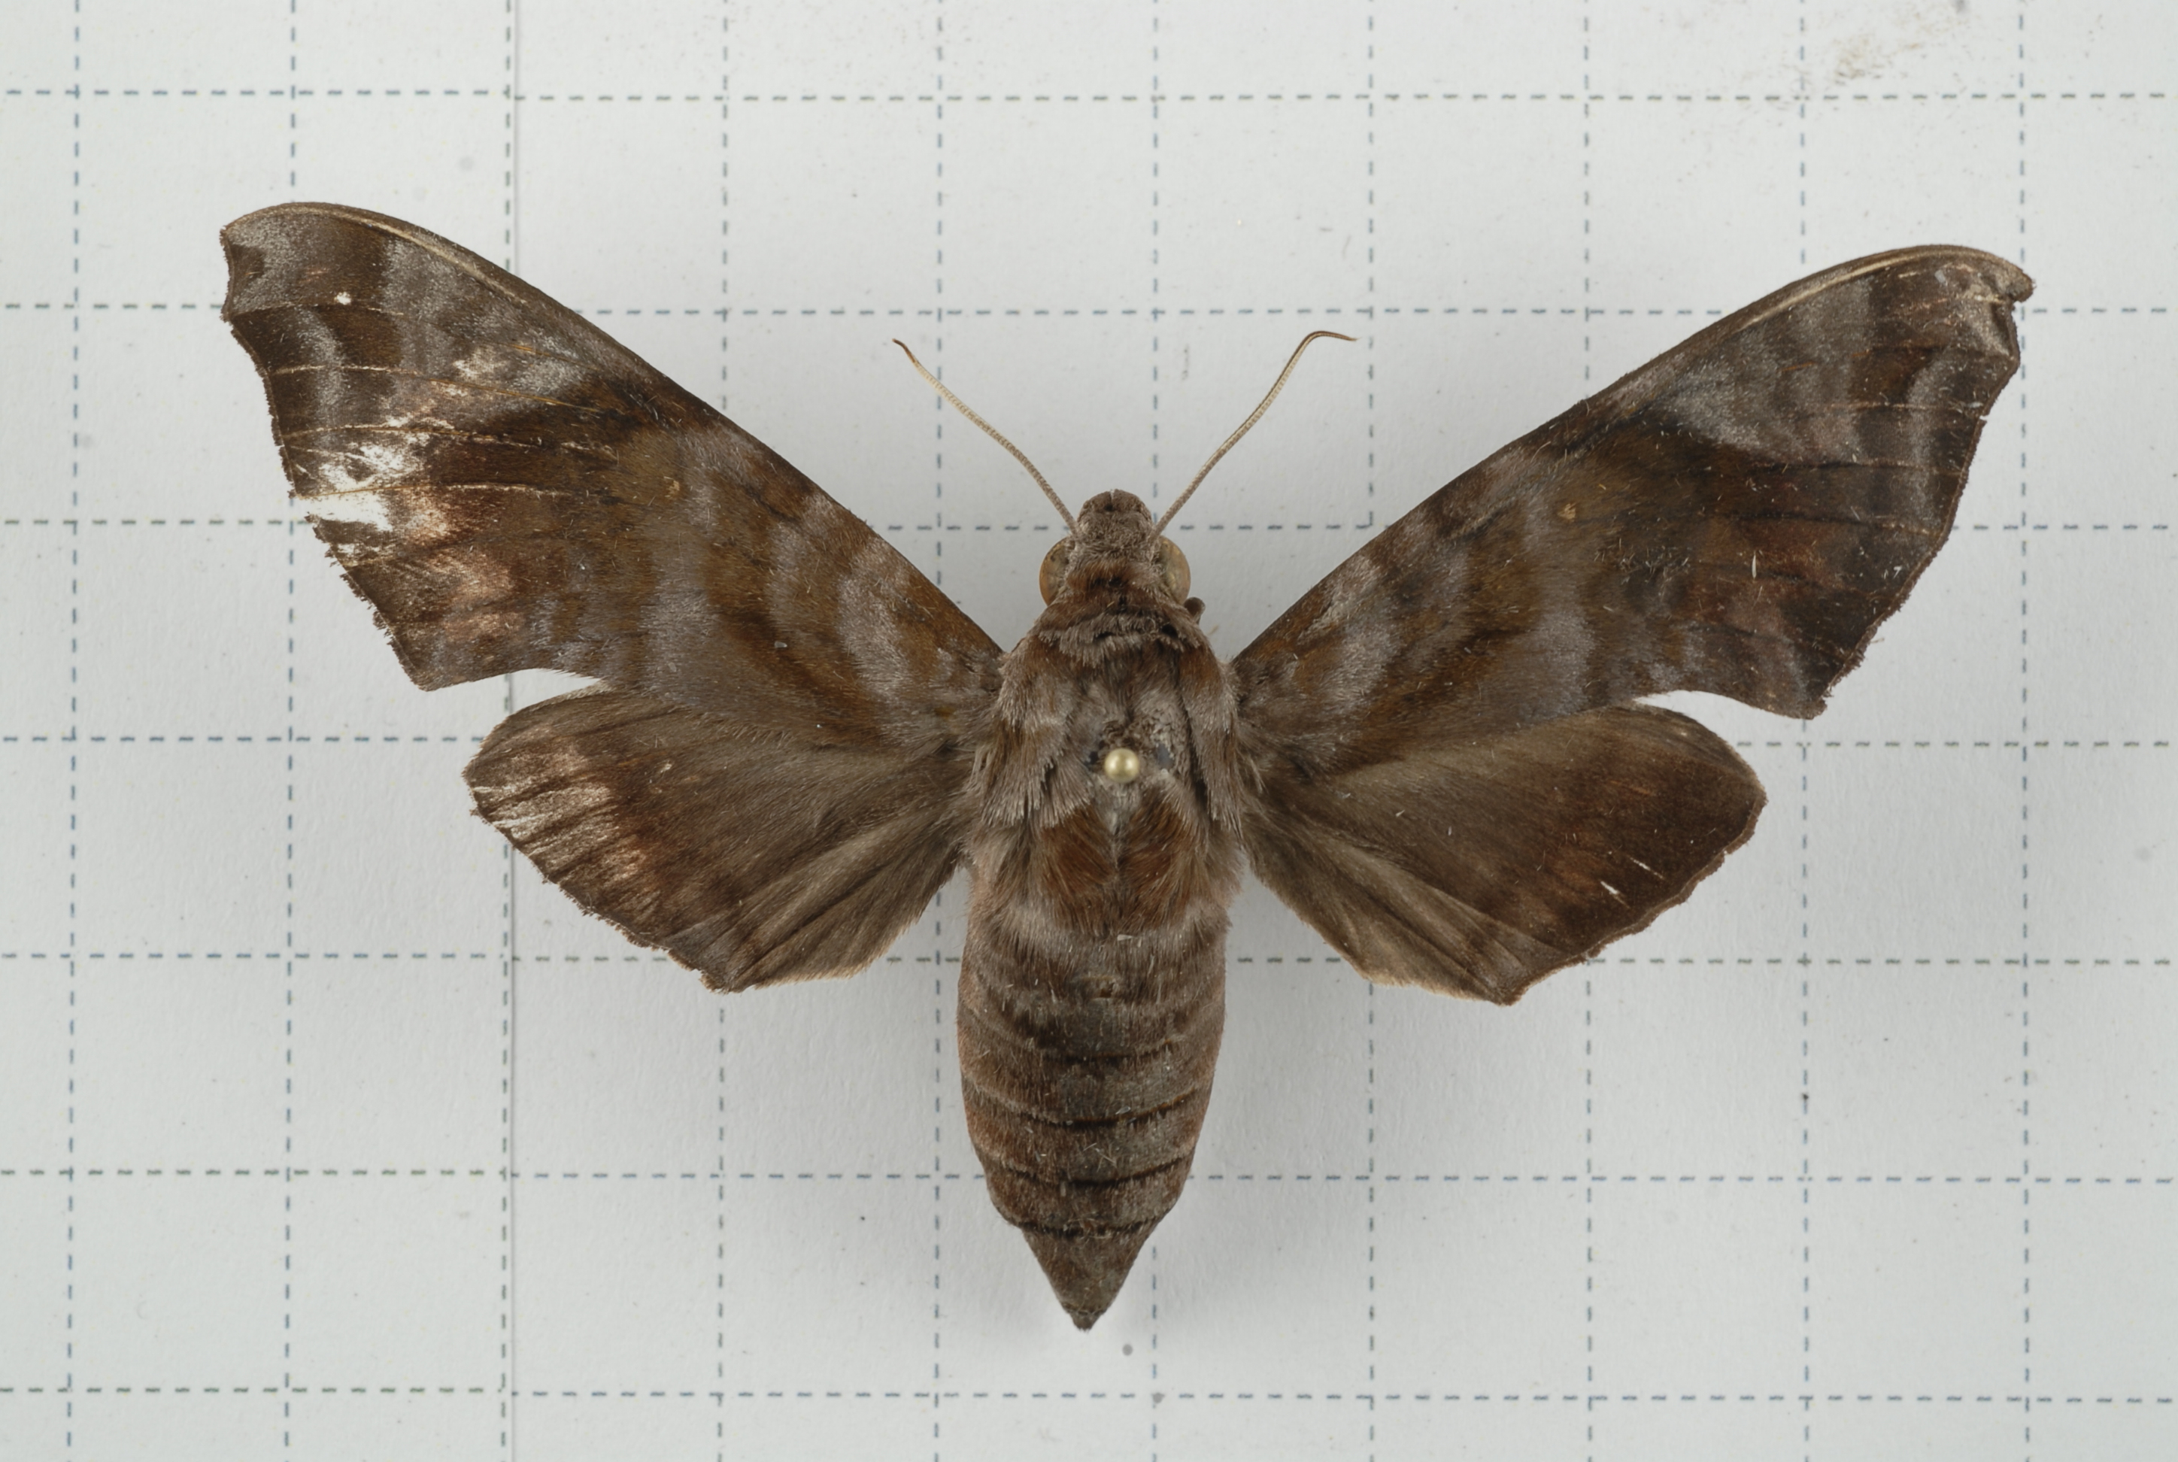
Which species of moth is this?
Acosmeryx castanea
